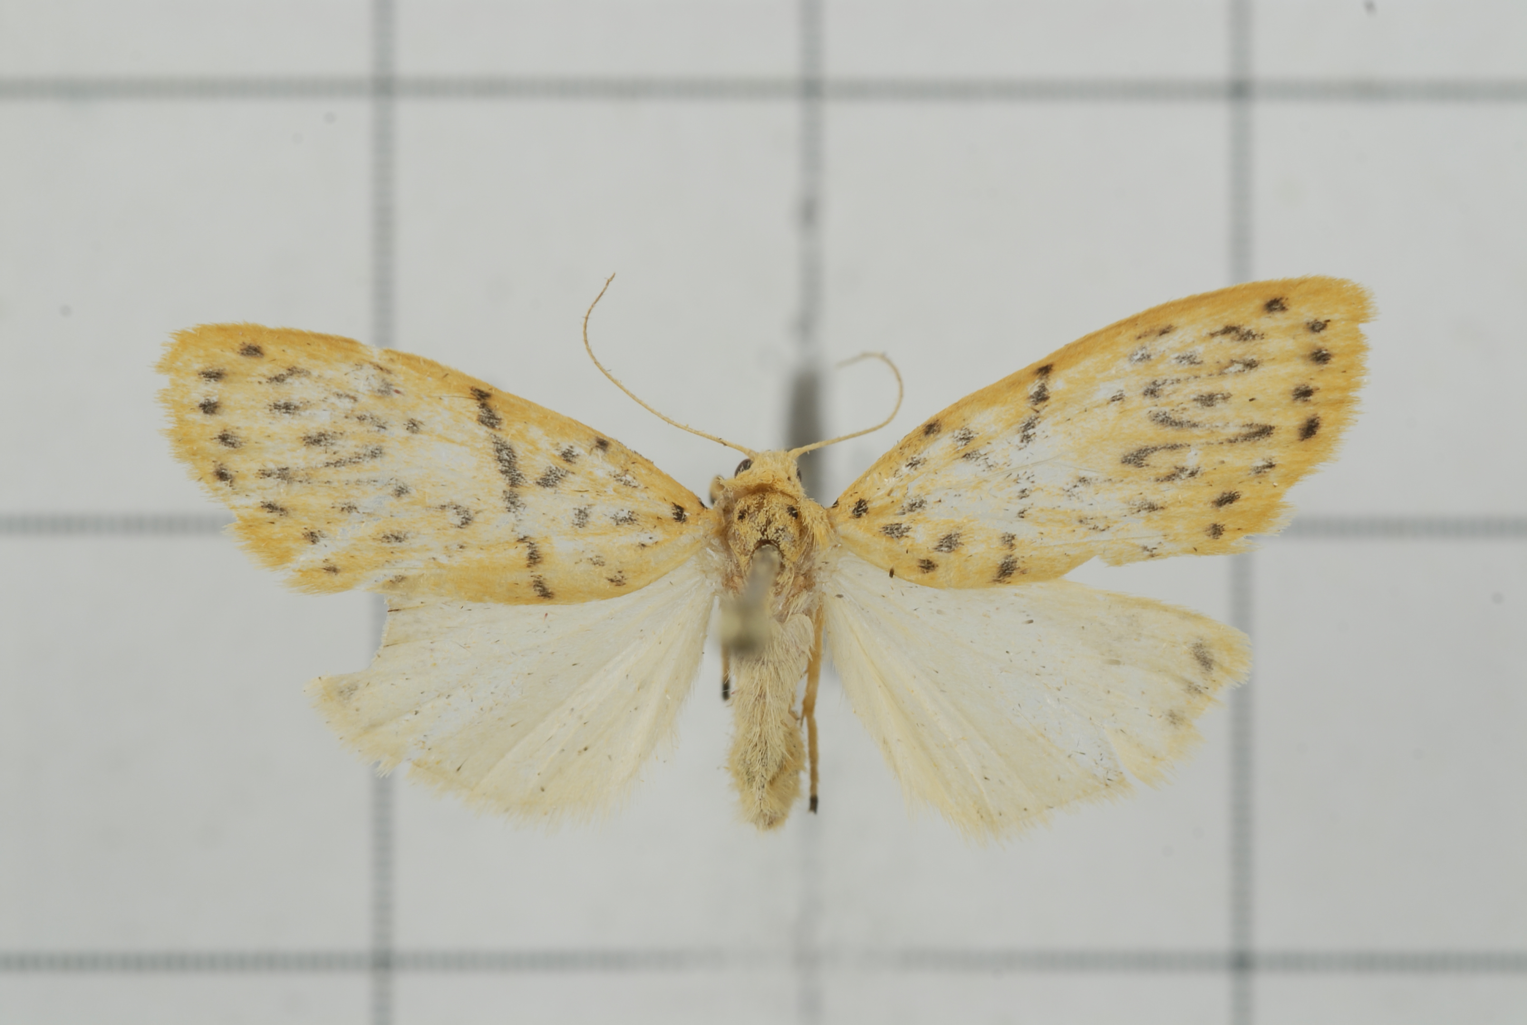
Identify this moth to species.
Huangilene alikangiae alikangiae
